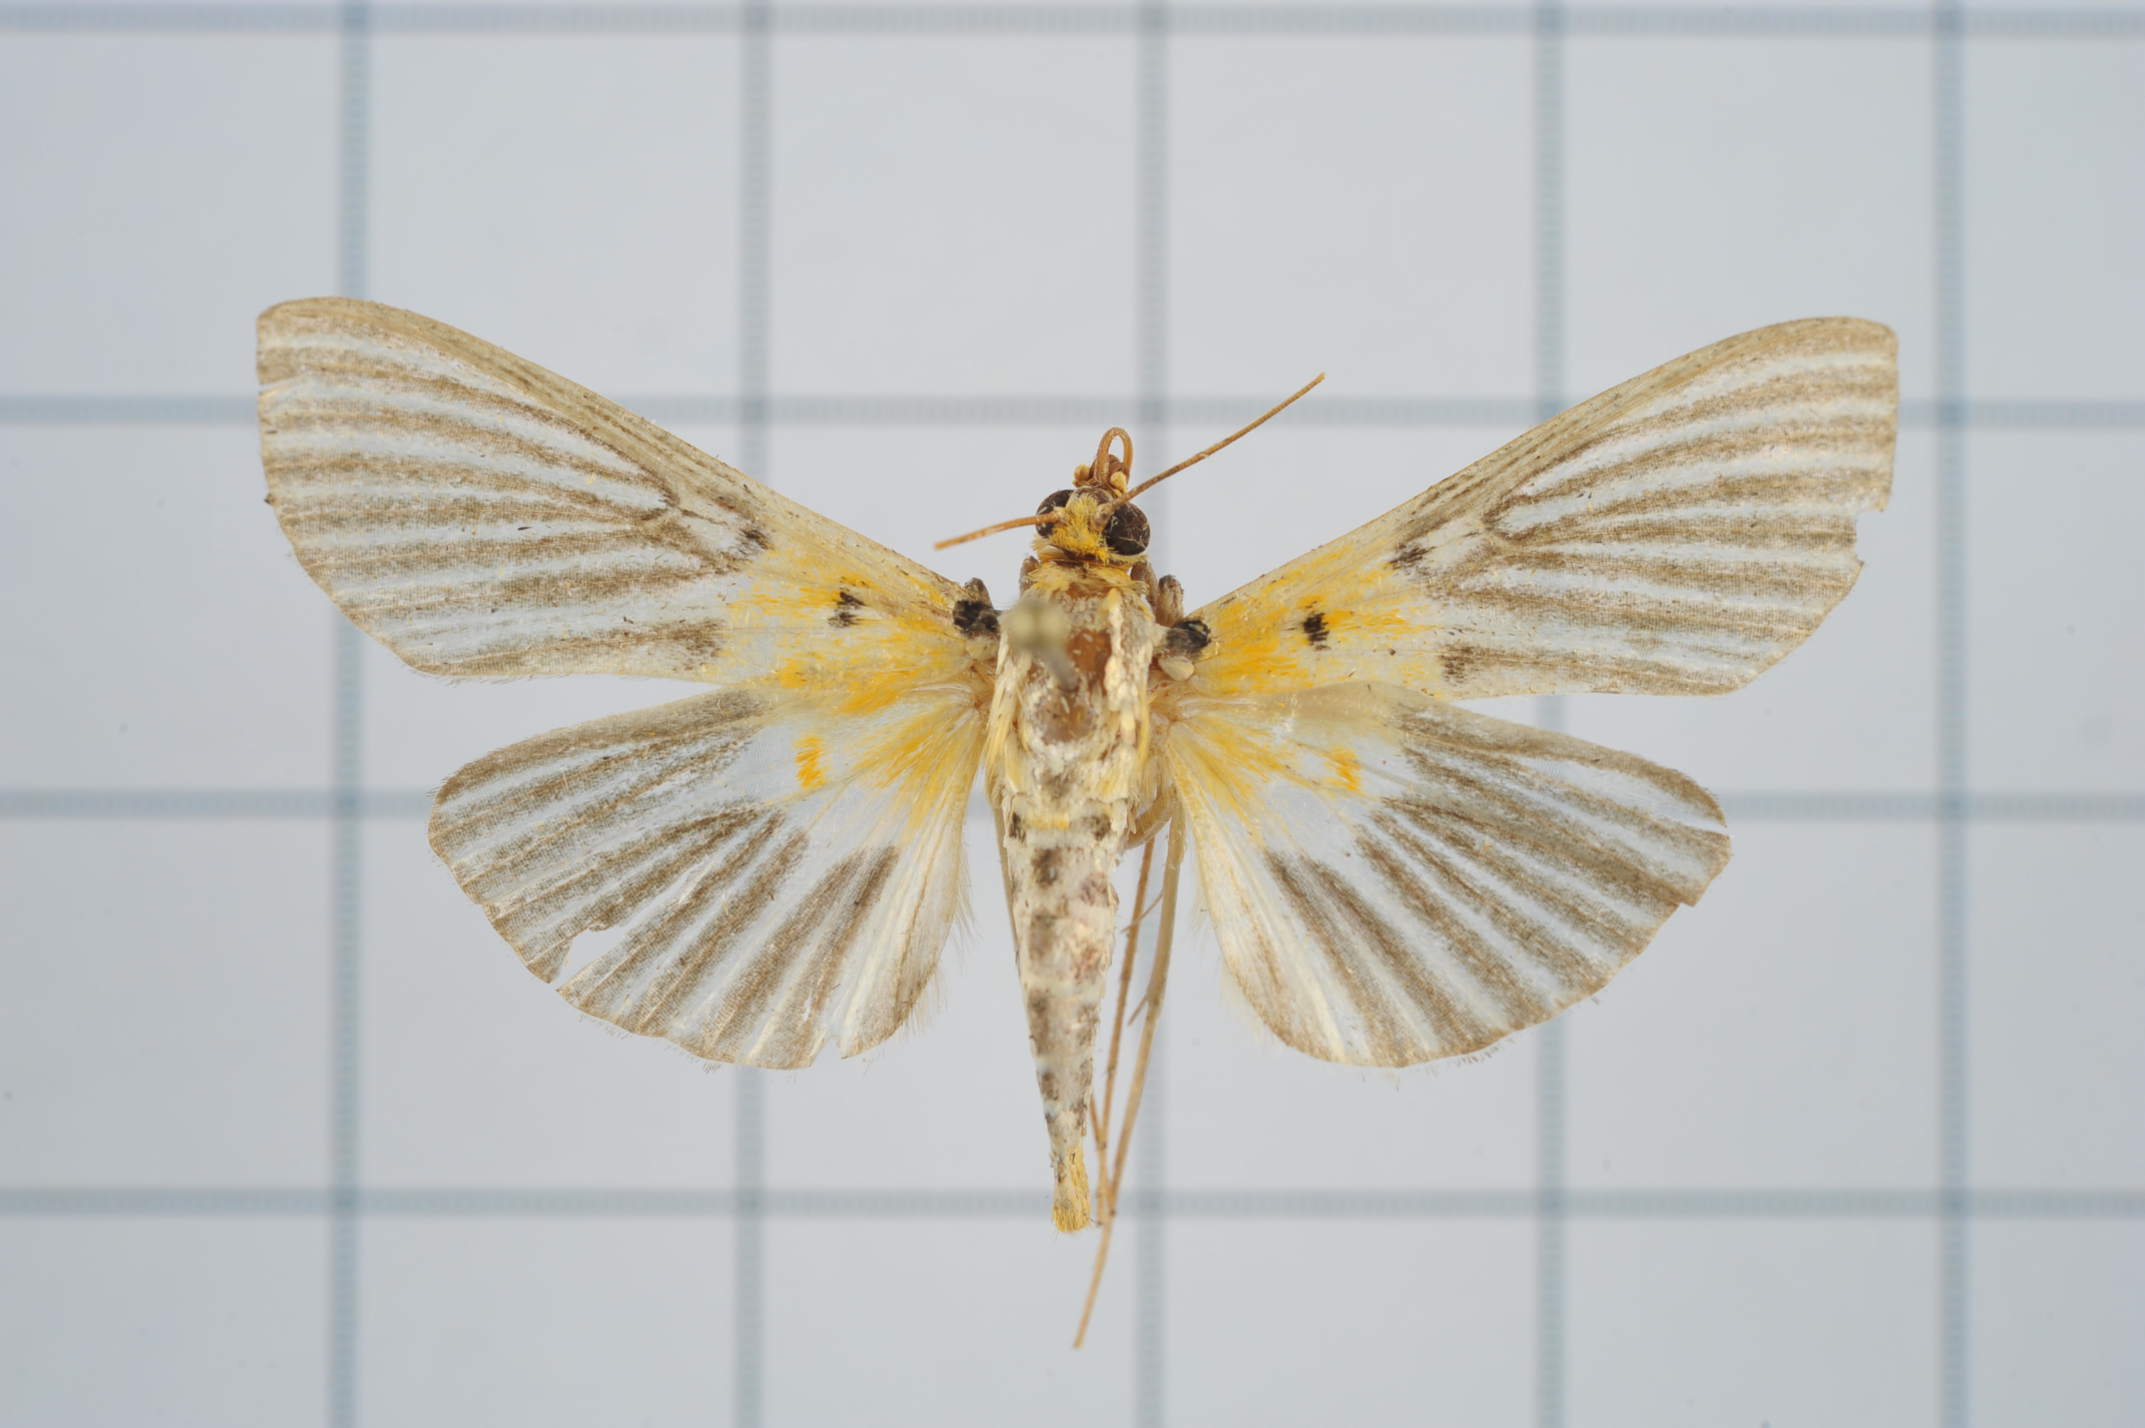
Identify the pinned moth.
Nevrina procopia
